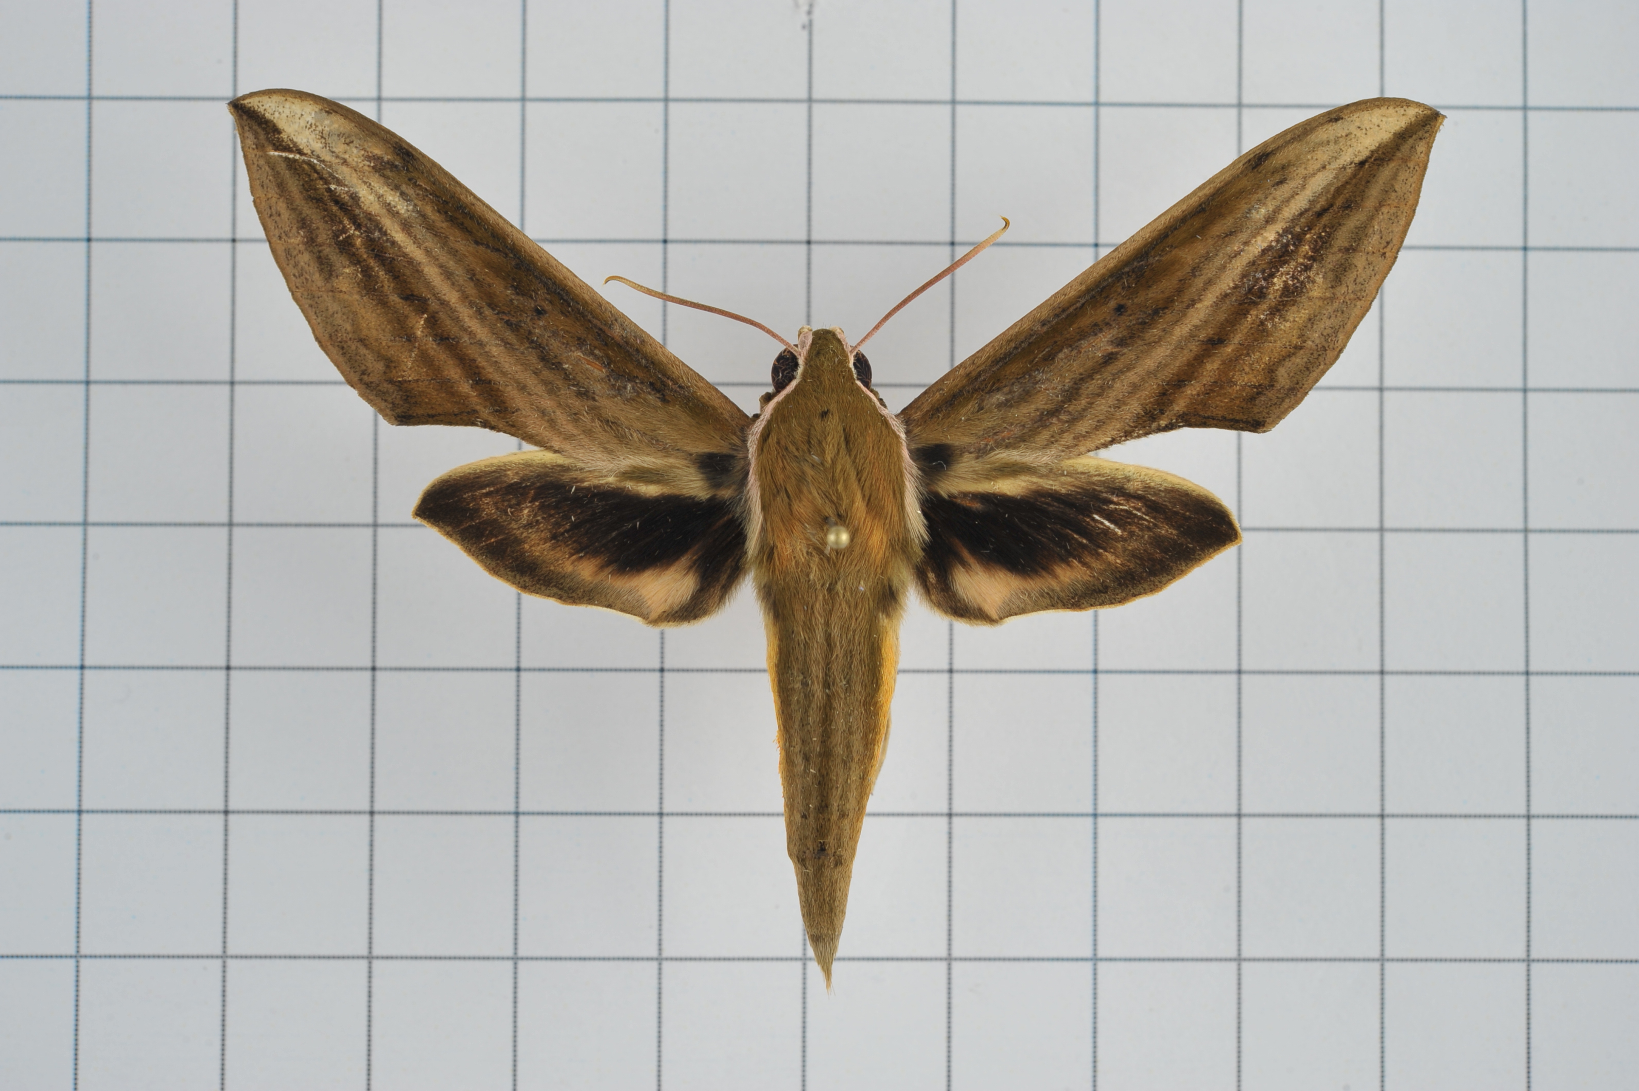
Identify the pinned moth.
Cechetra minor
